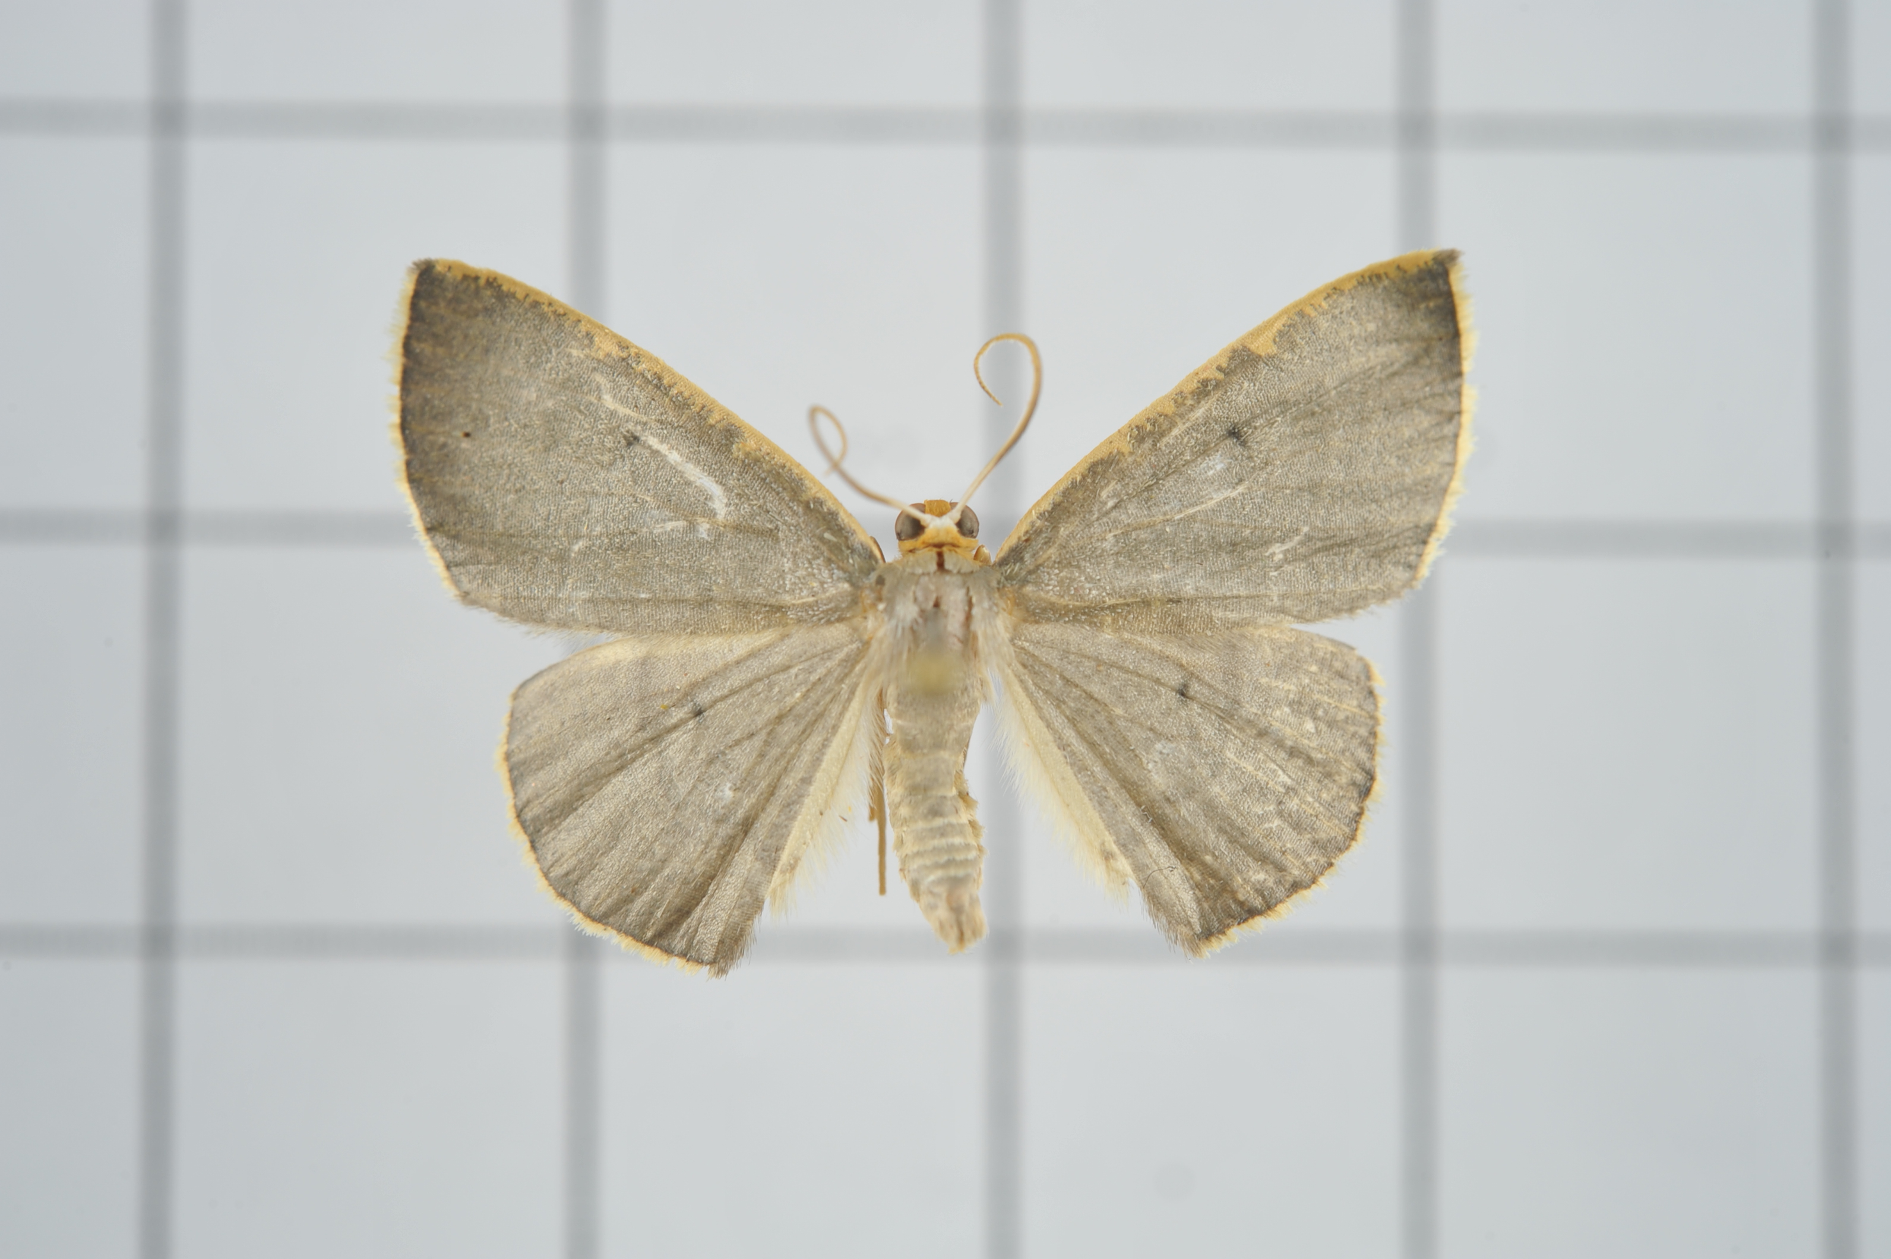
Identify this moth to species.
Rhynchobapta flavicostaria
